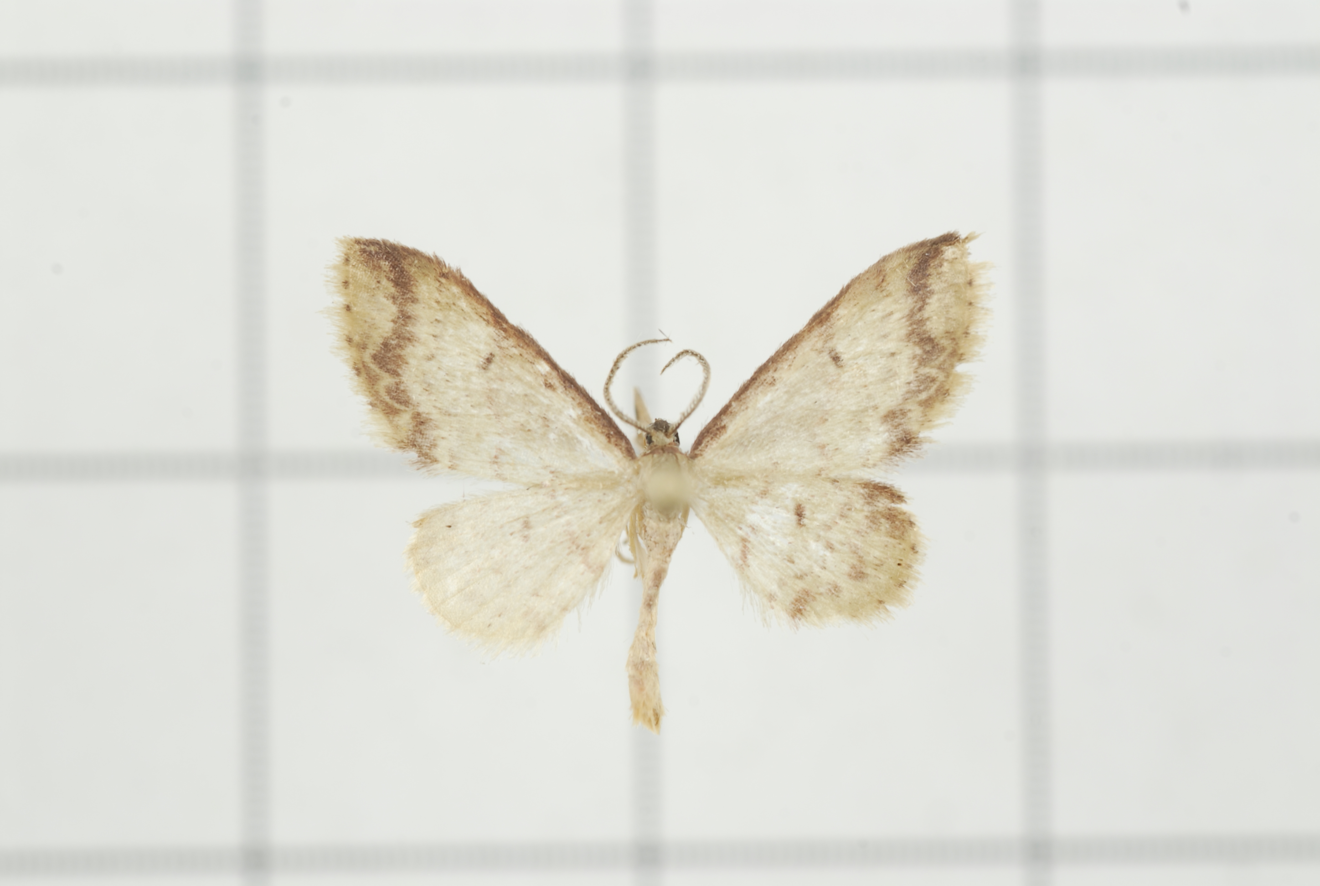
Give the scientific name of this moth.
Idaea paraula
